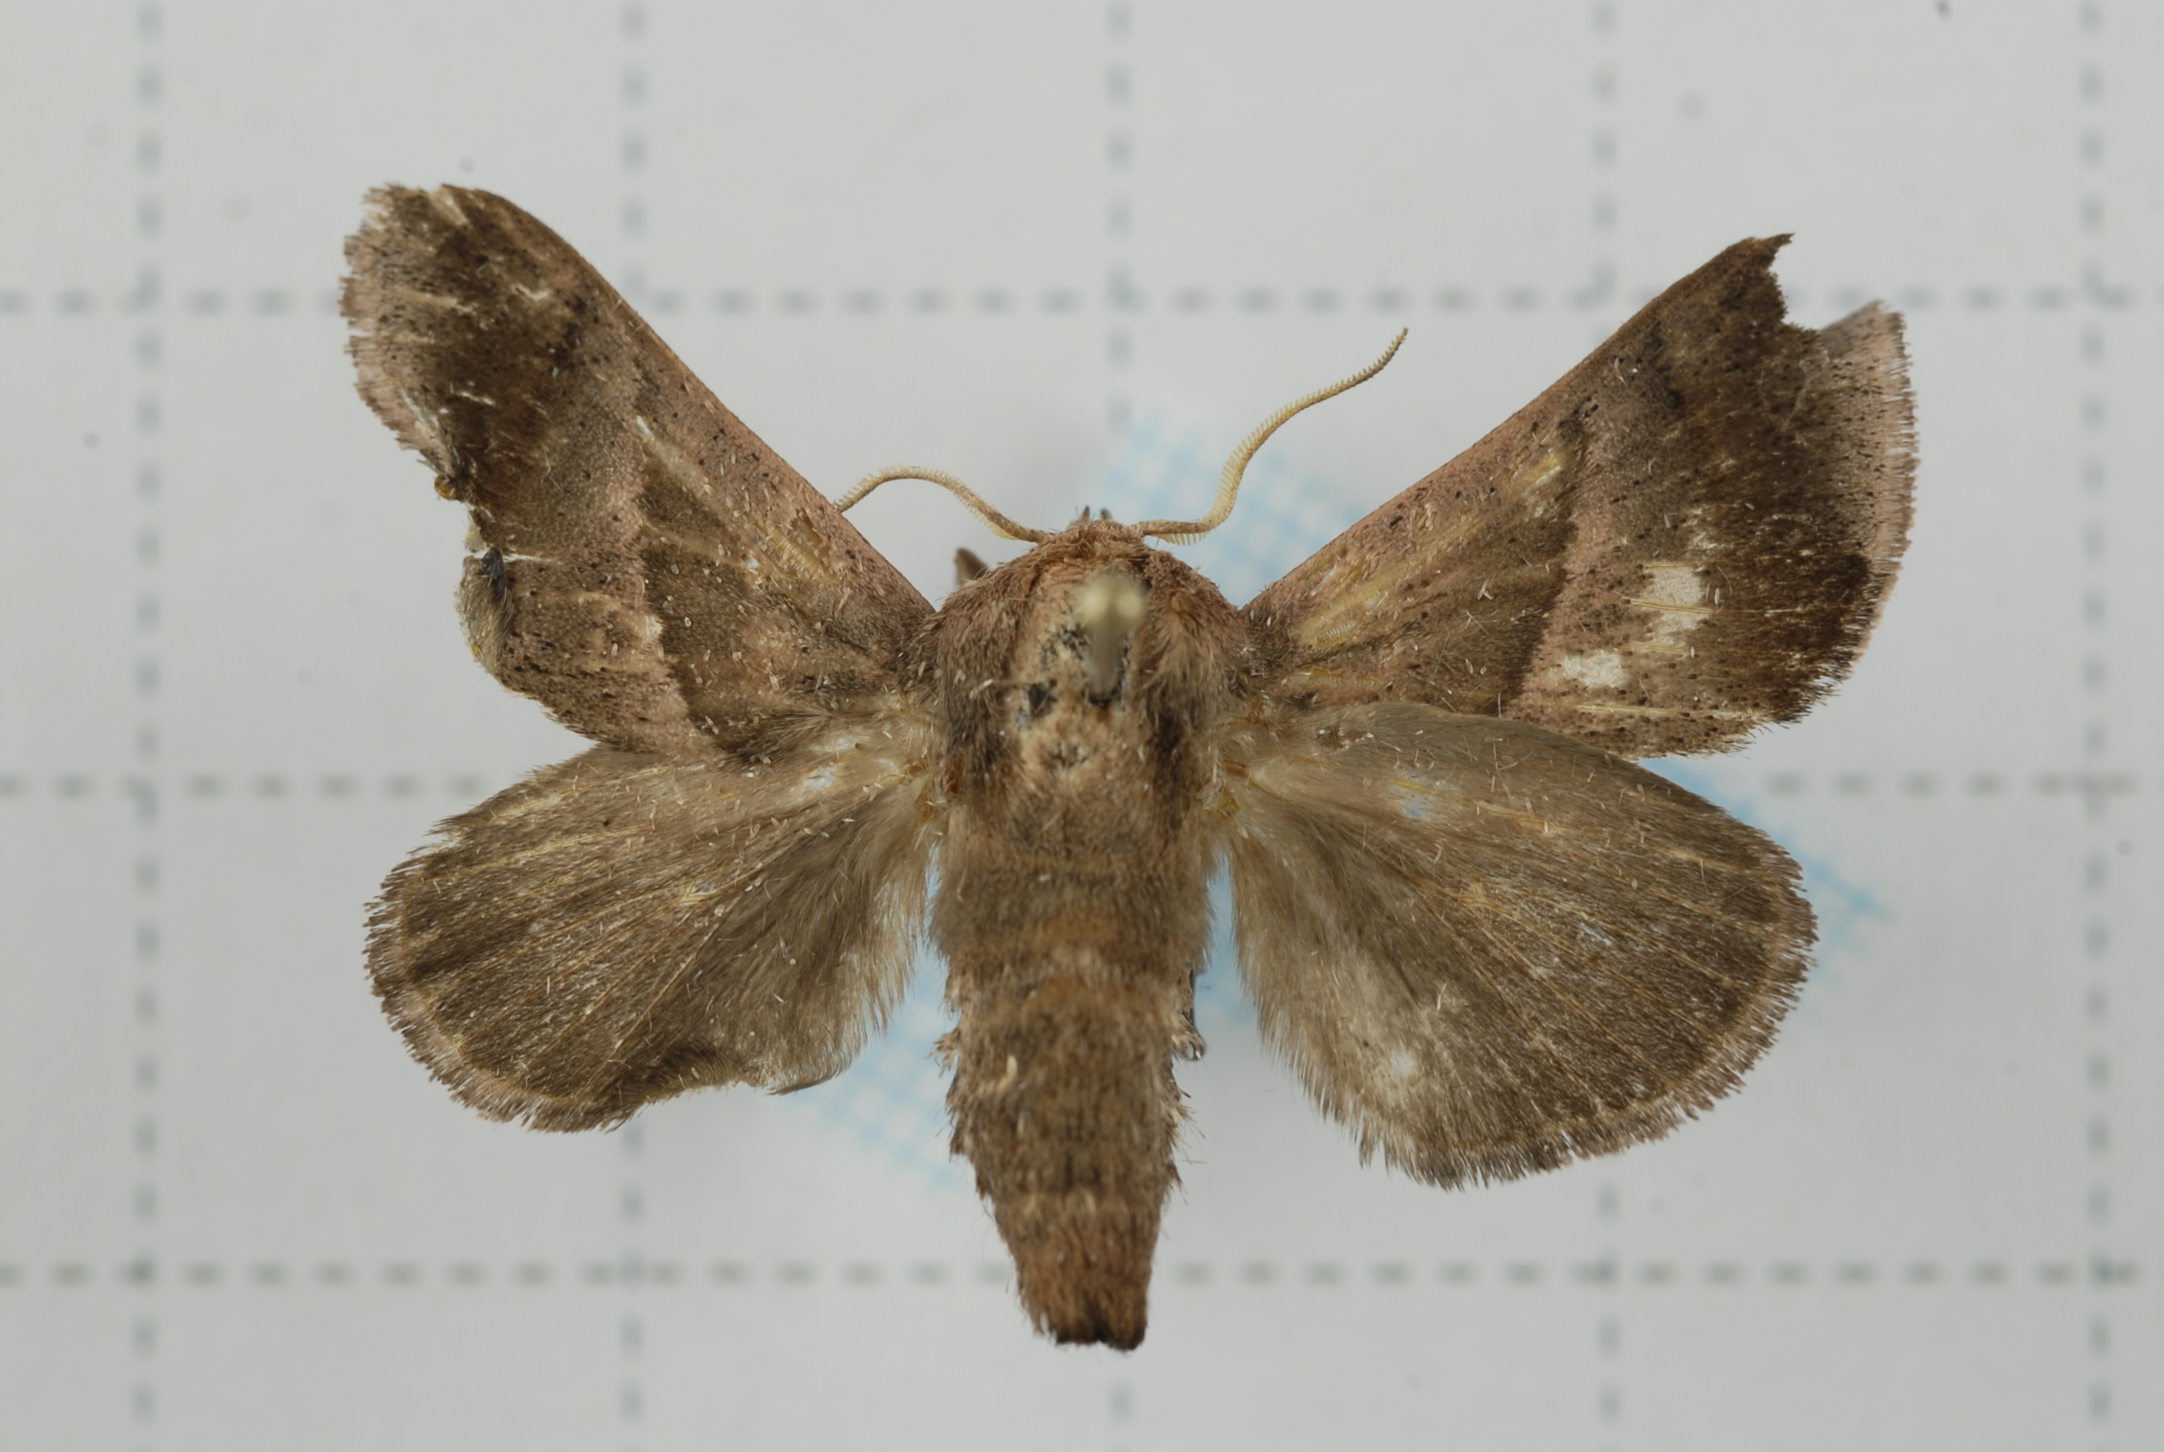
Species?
Setora postornata
